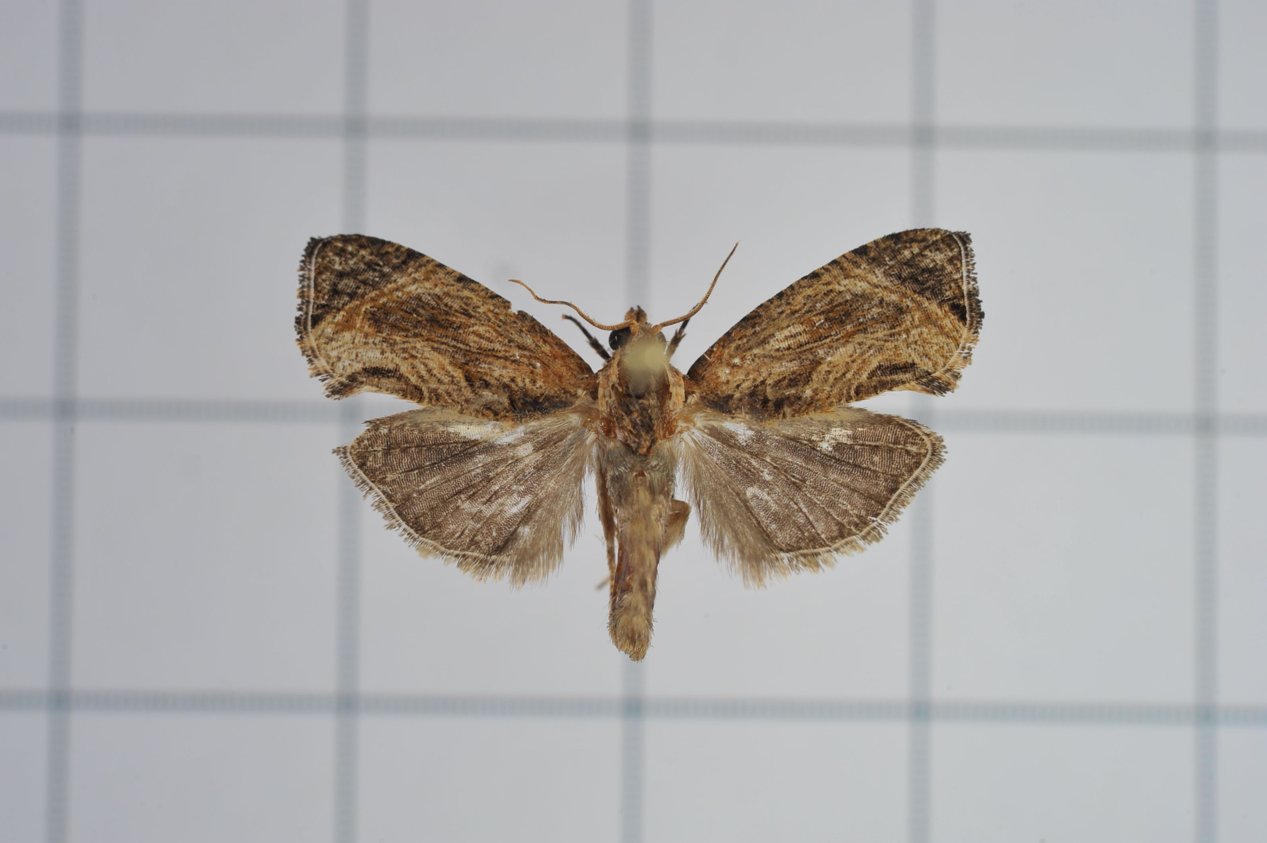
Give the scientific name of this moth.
Cryptophlebia repletana
